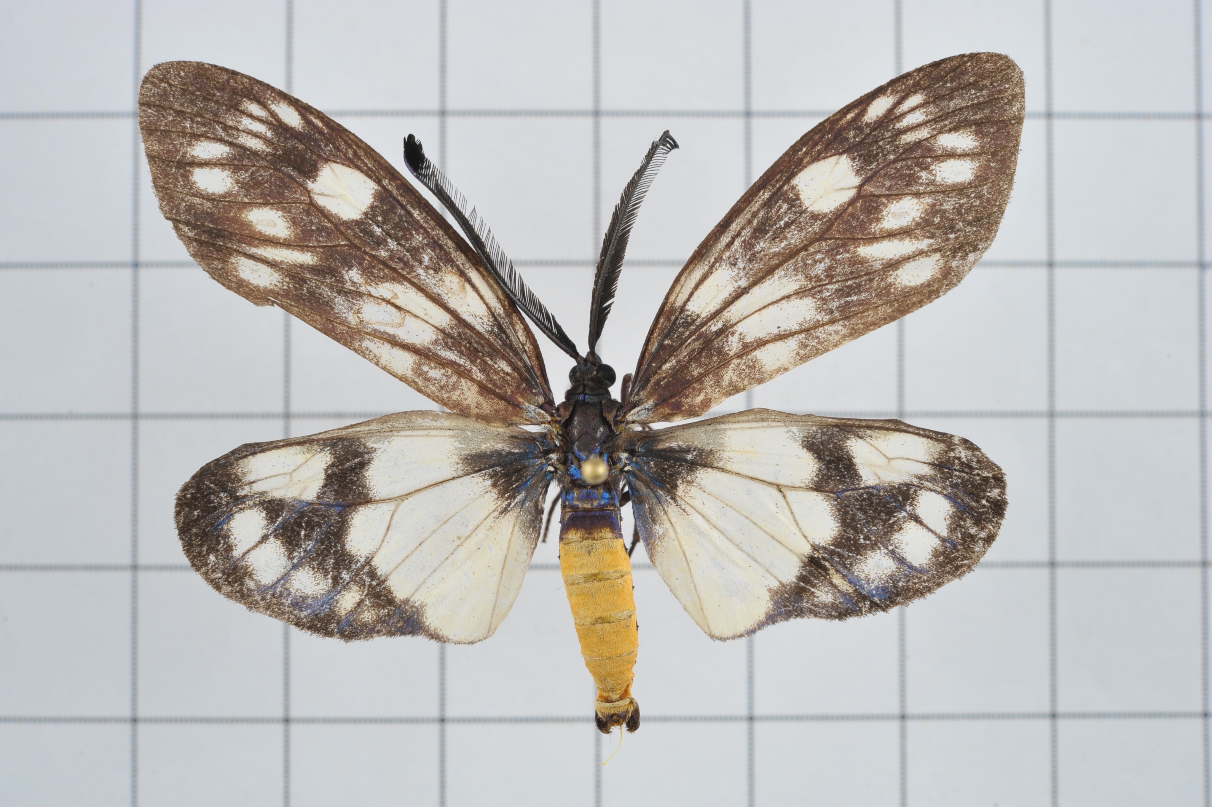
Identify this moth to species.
Eterusia aedea formosana
